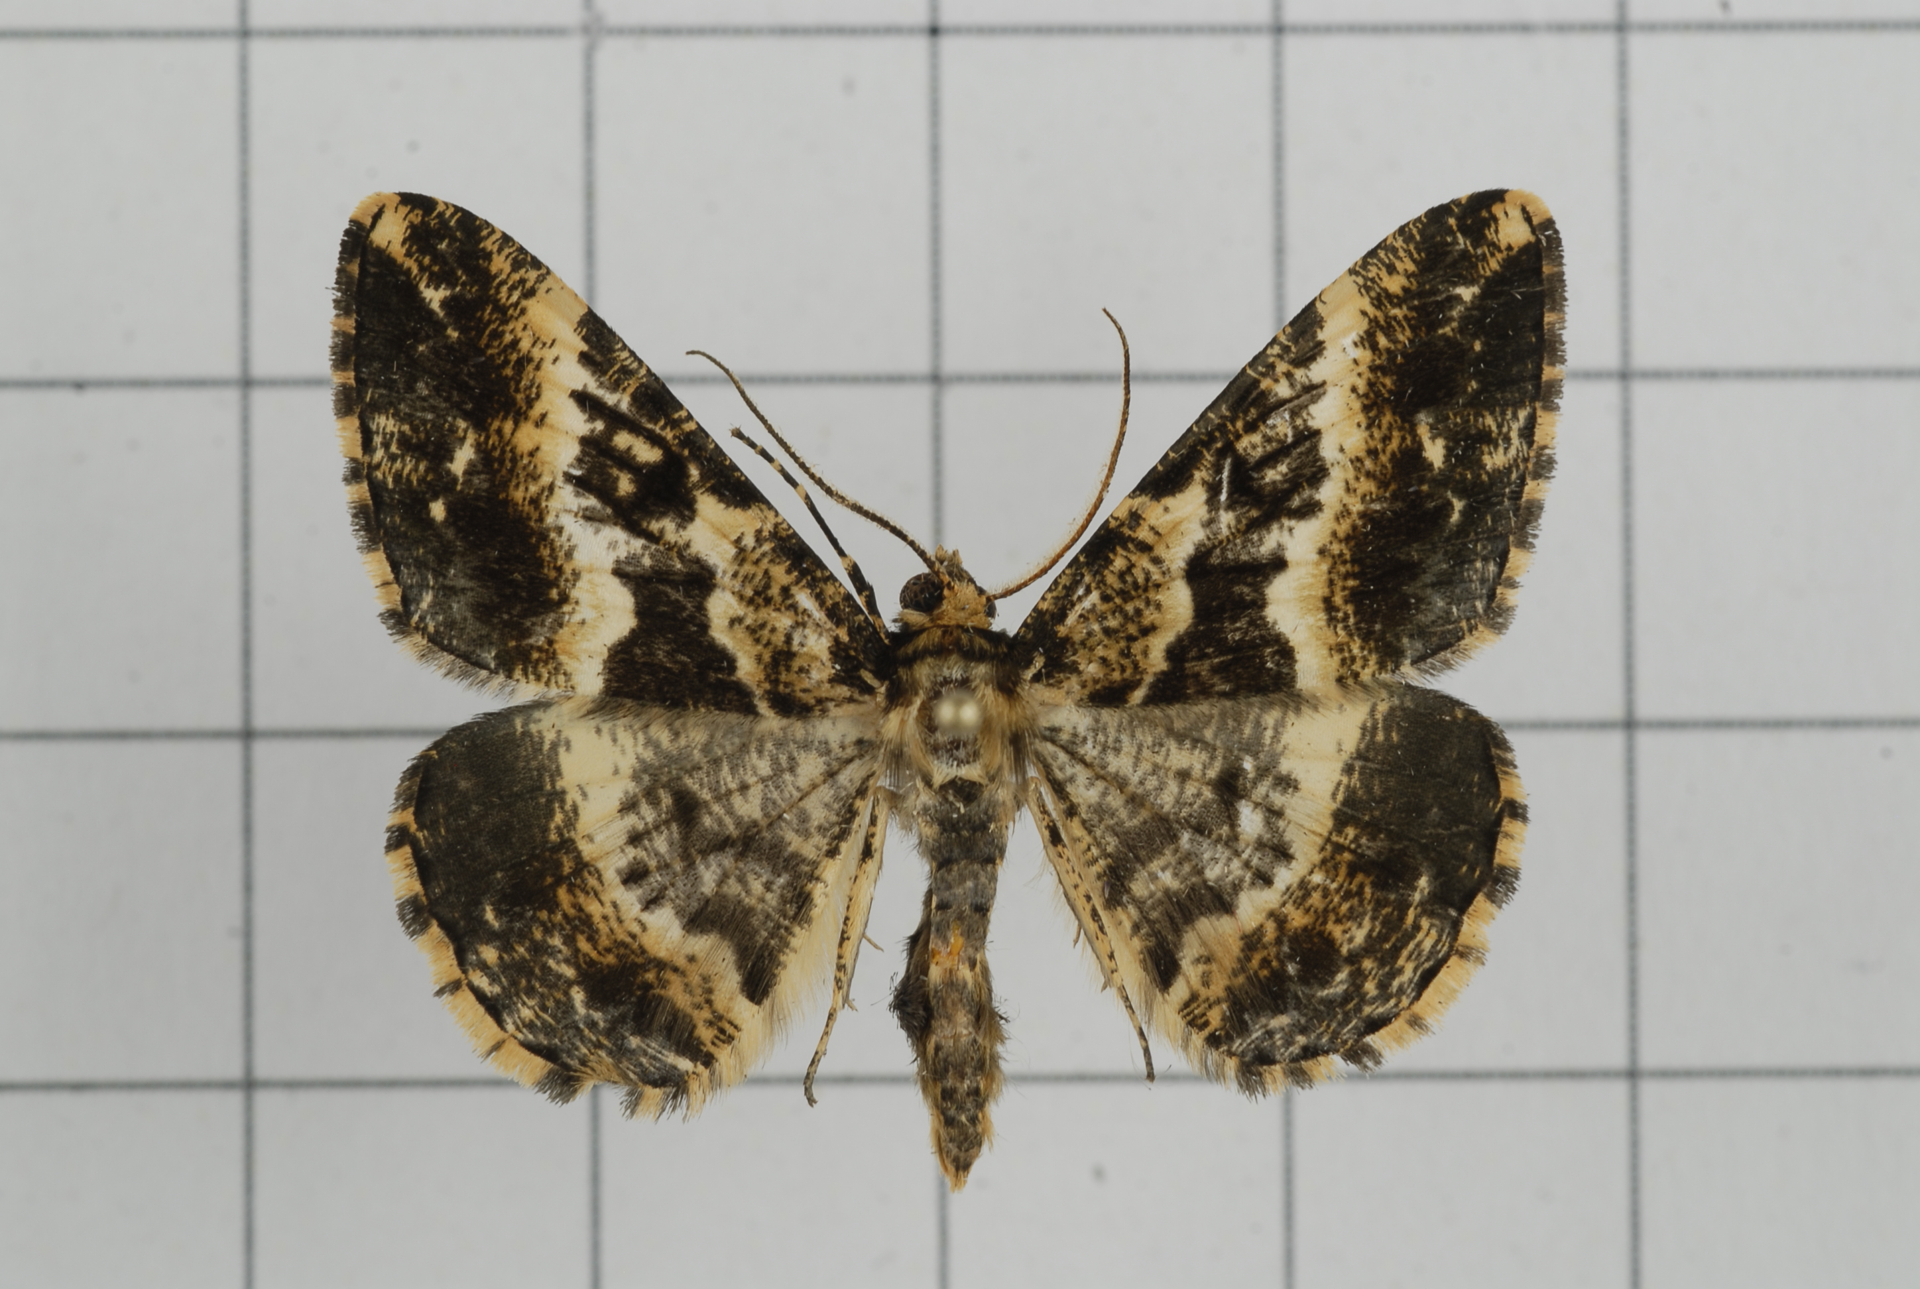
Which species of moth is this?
Harutaea flavizona
